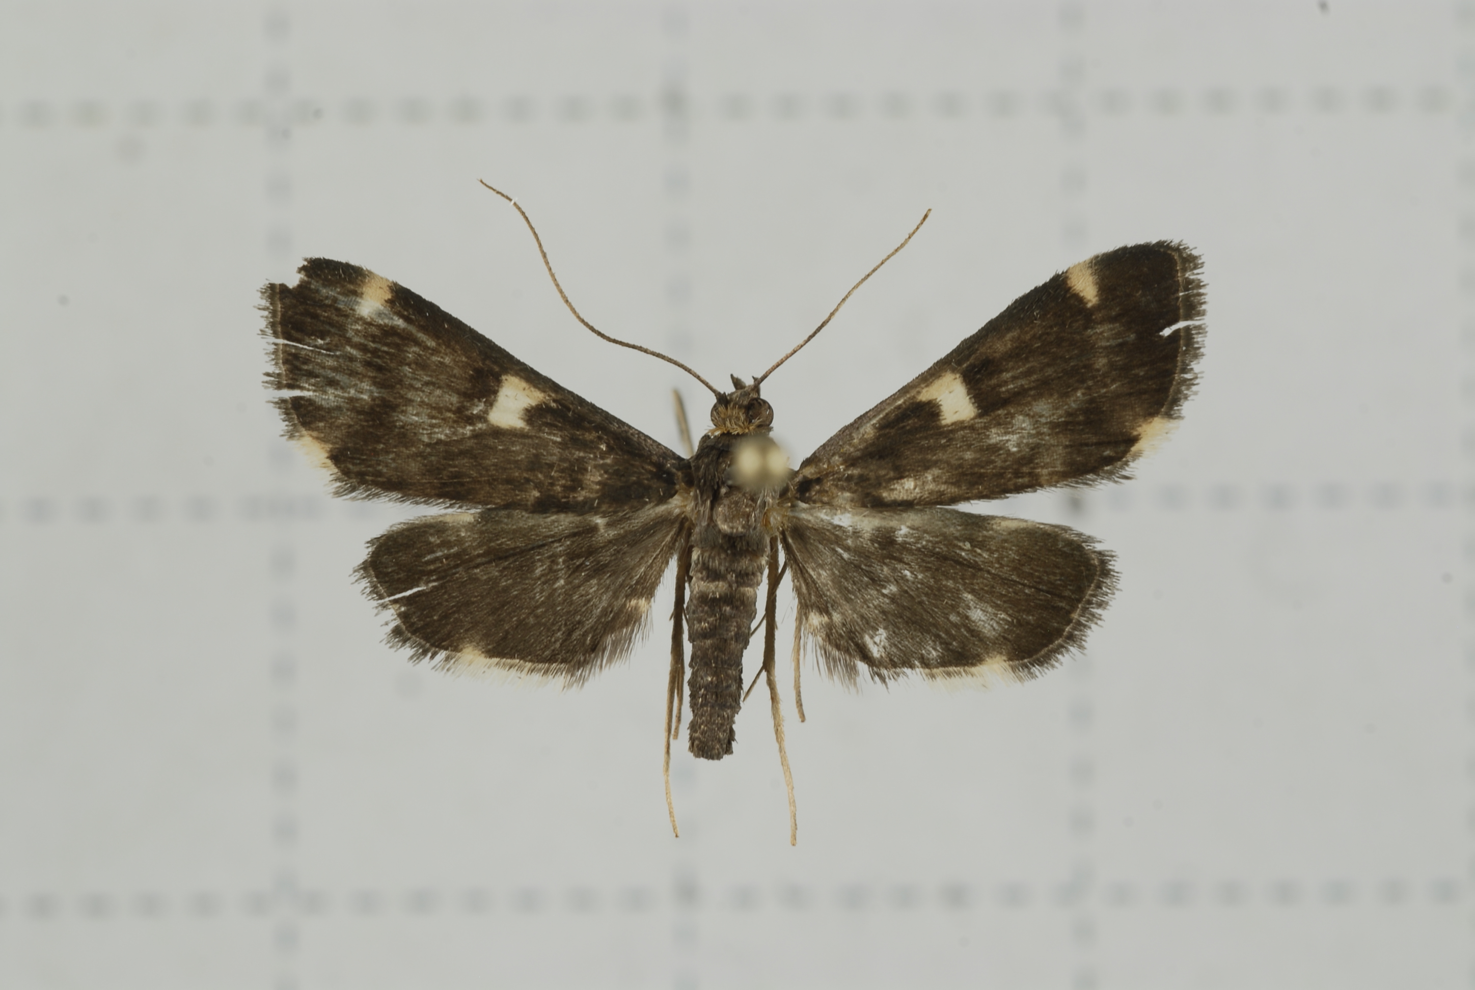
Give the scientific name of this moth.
Piletocera aegimiusalis
